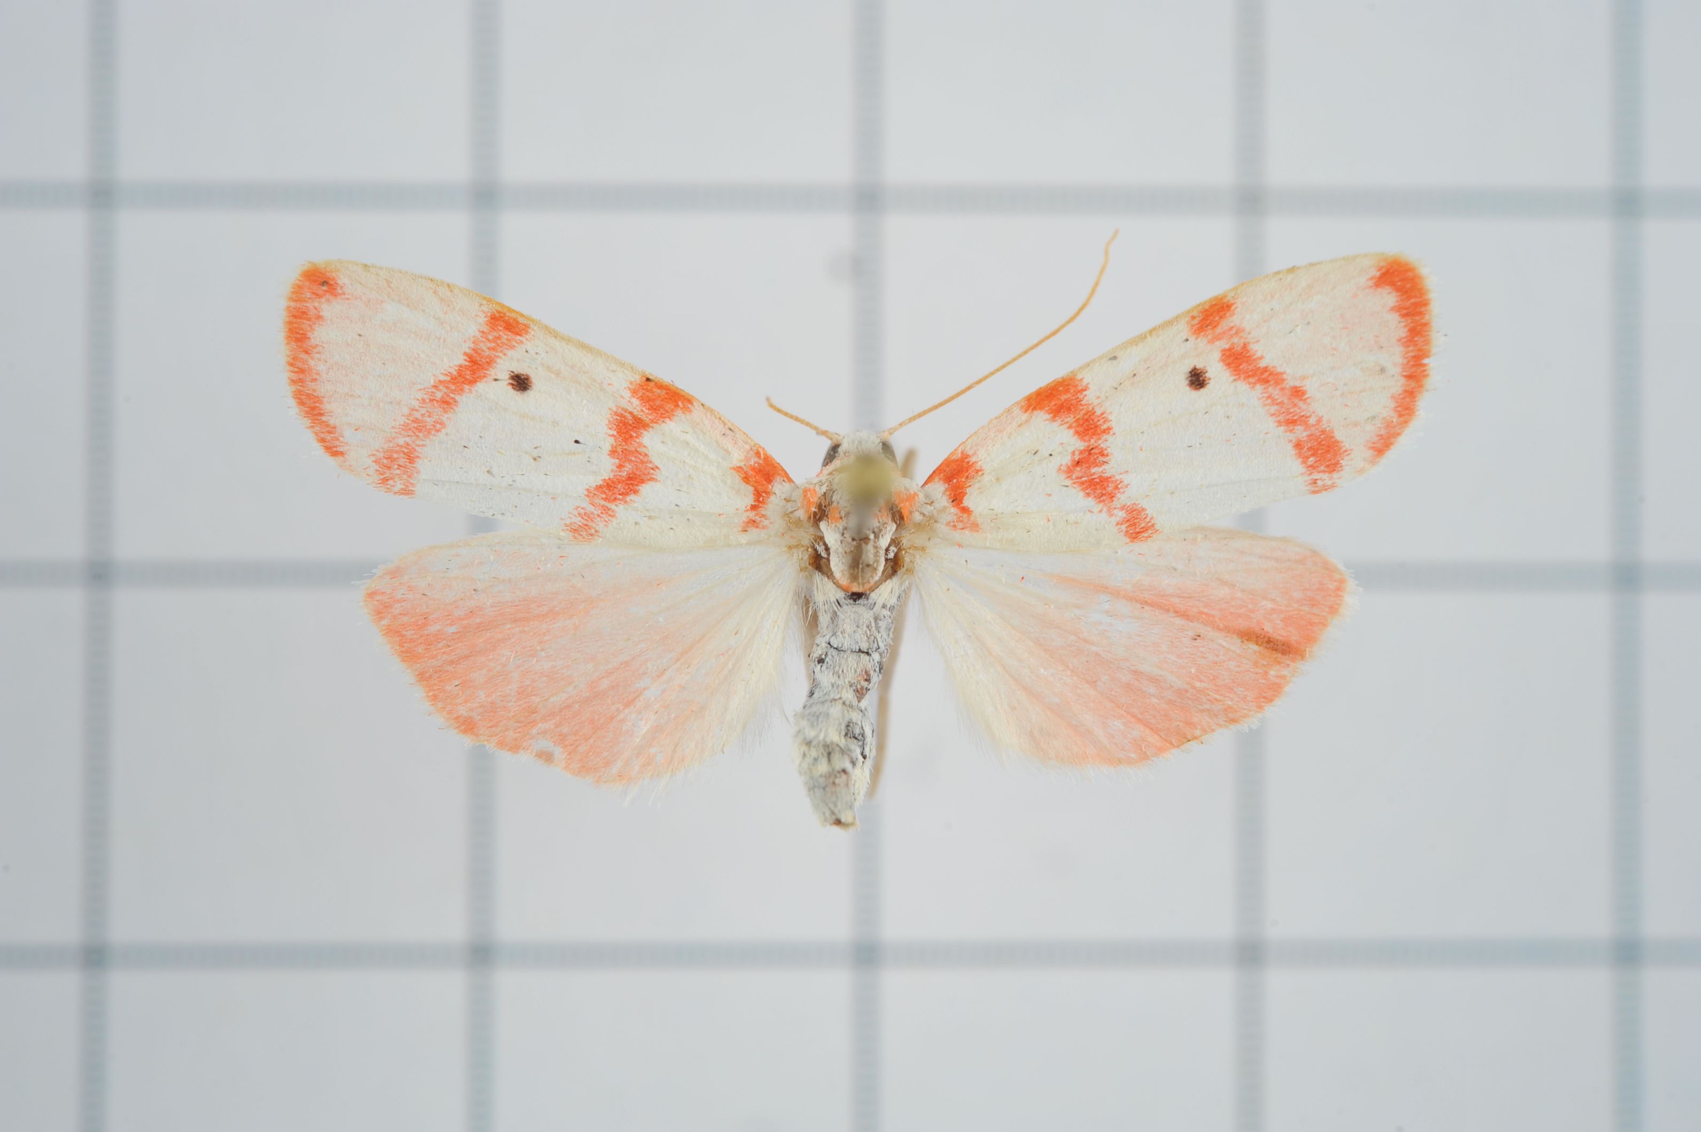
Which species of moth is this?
Cyana hamata hamata
